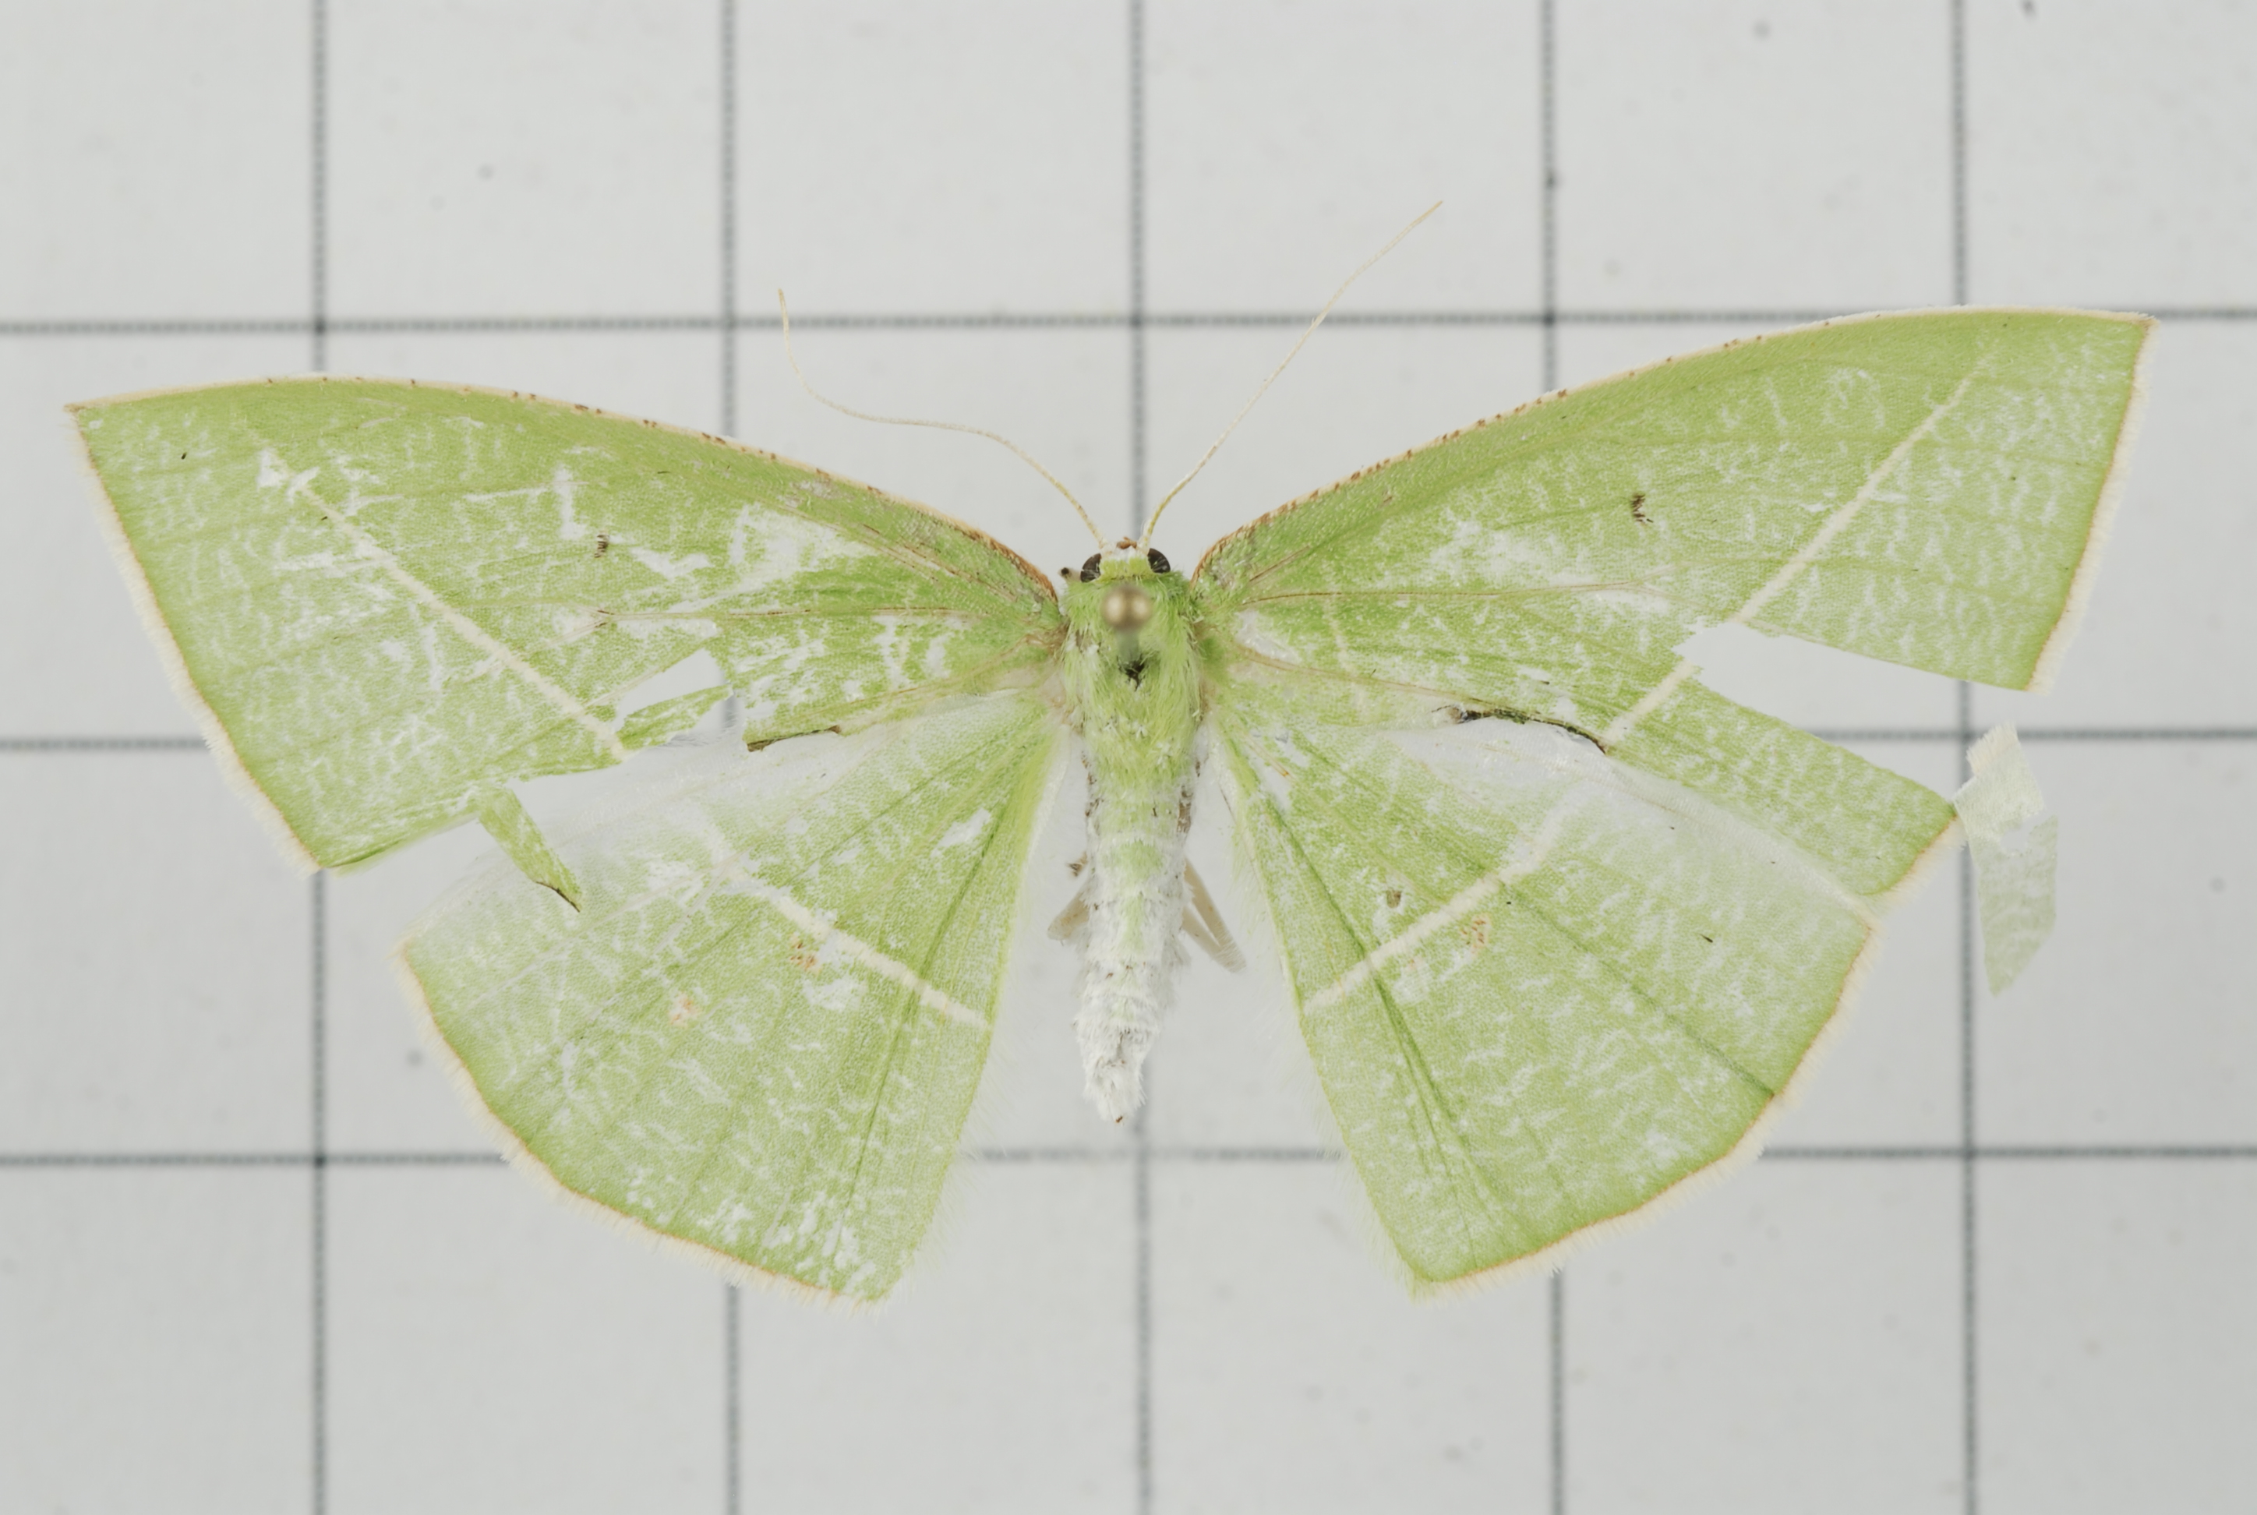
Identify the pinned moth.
Tanaoctenia haliaria
